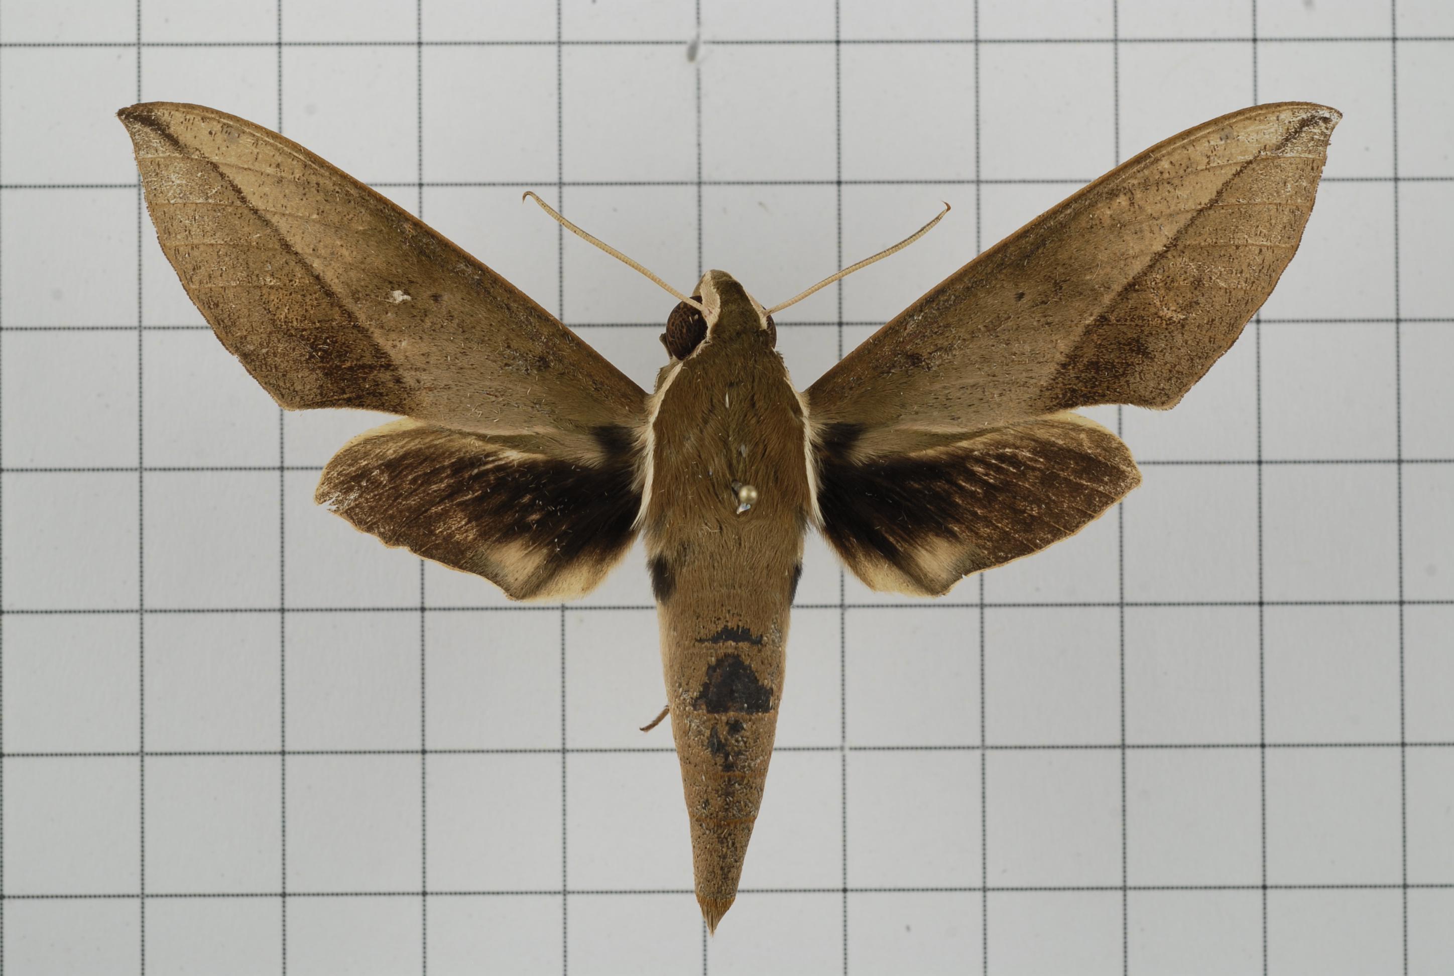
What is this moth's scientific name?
Theretra tibetiana
